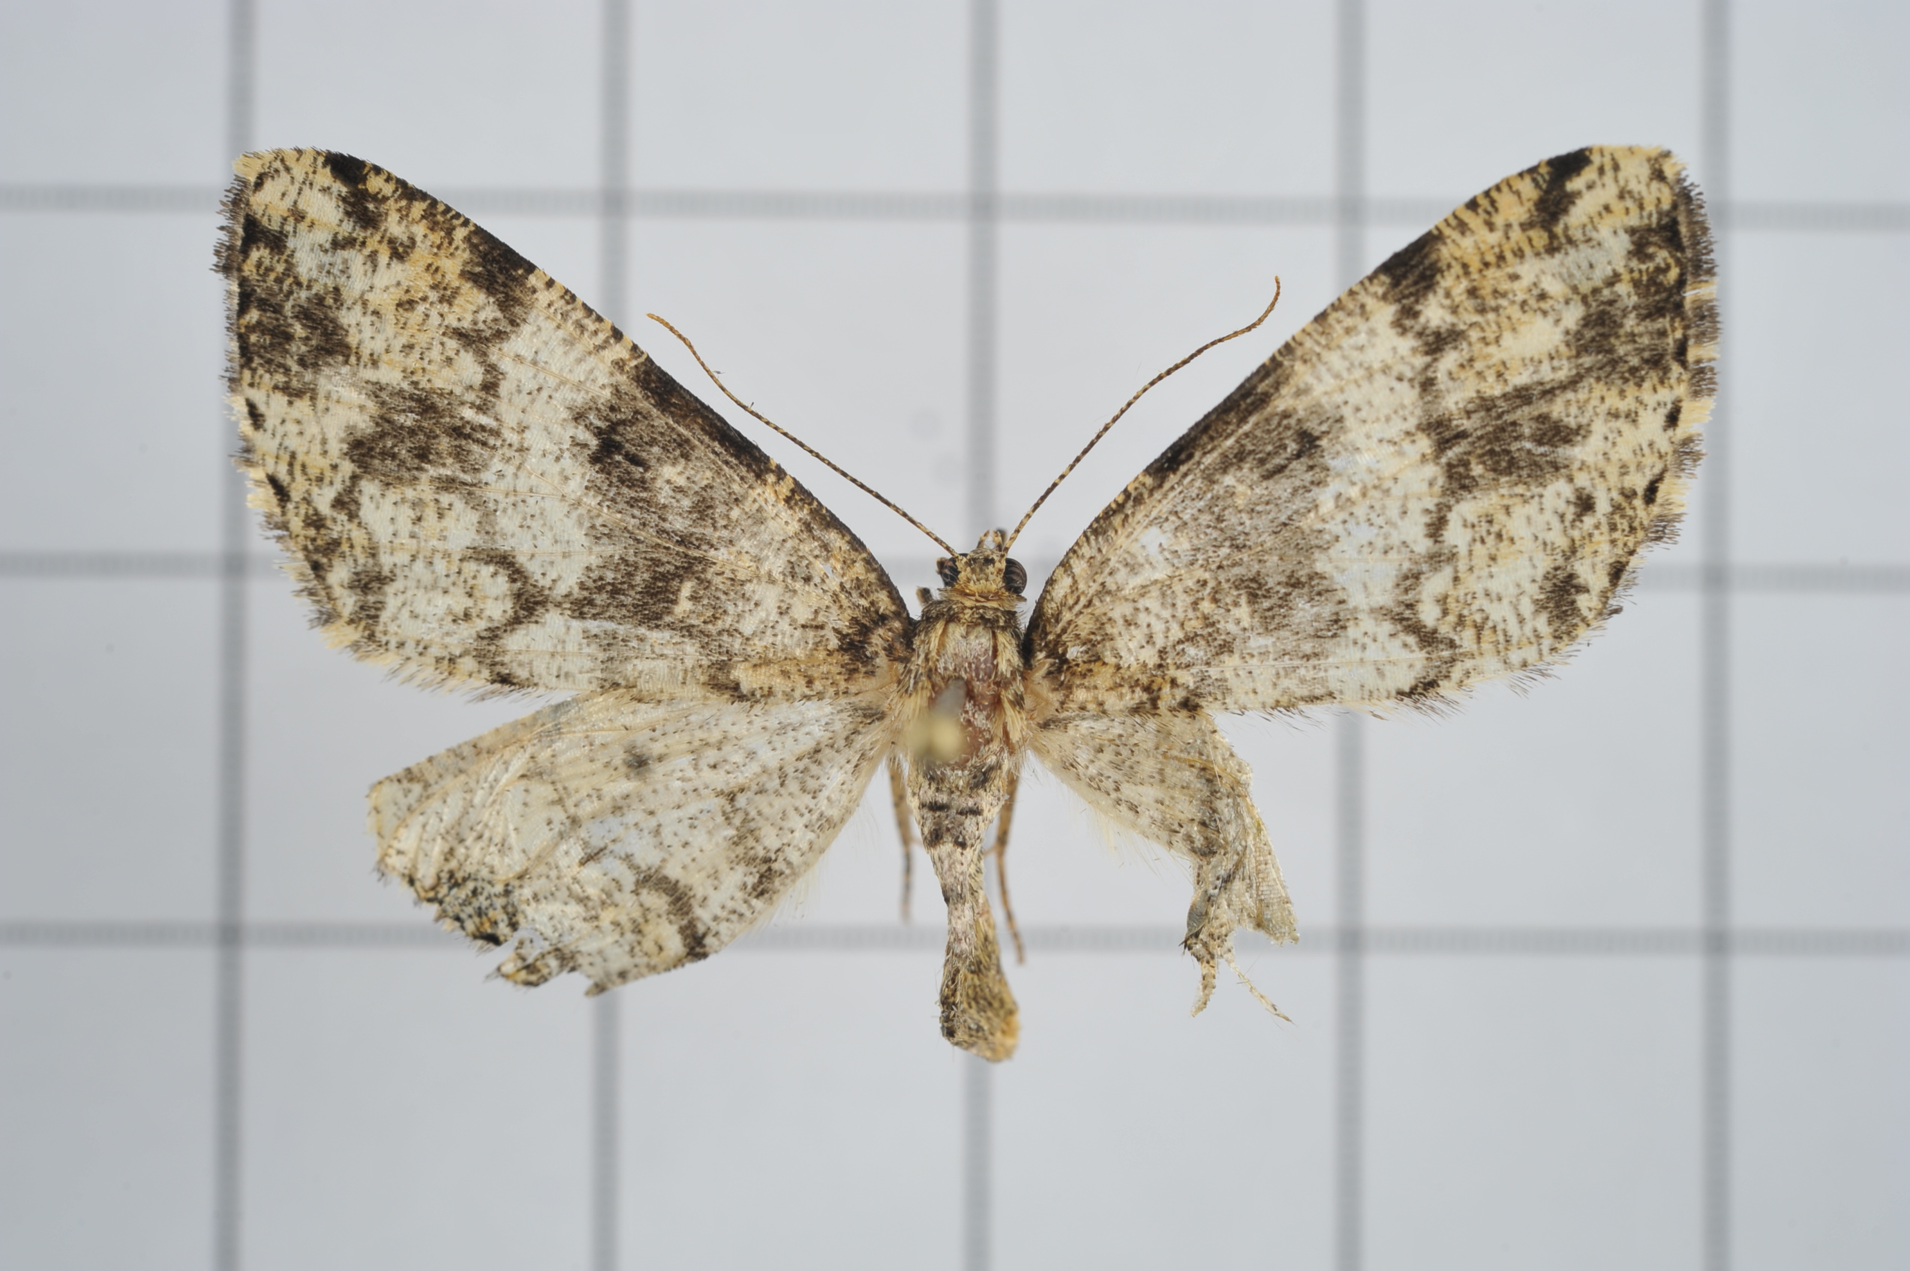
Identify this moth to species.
Deileptenia rimosaria
